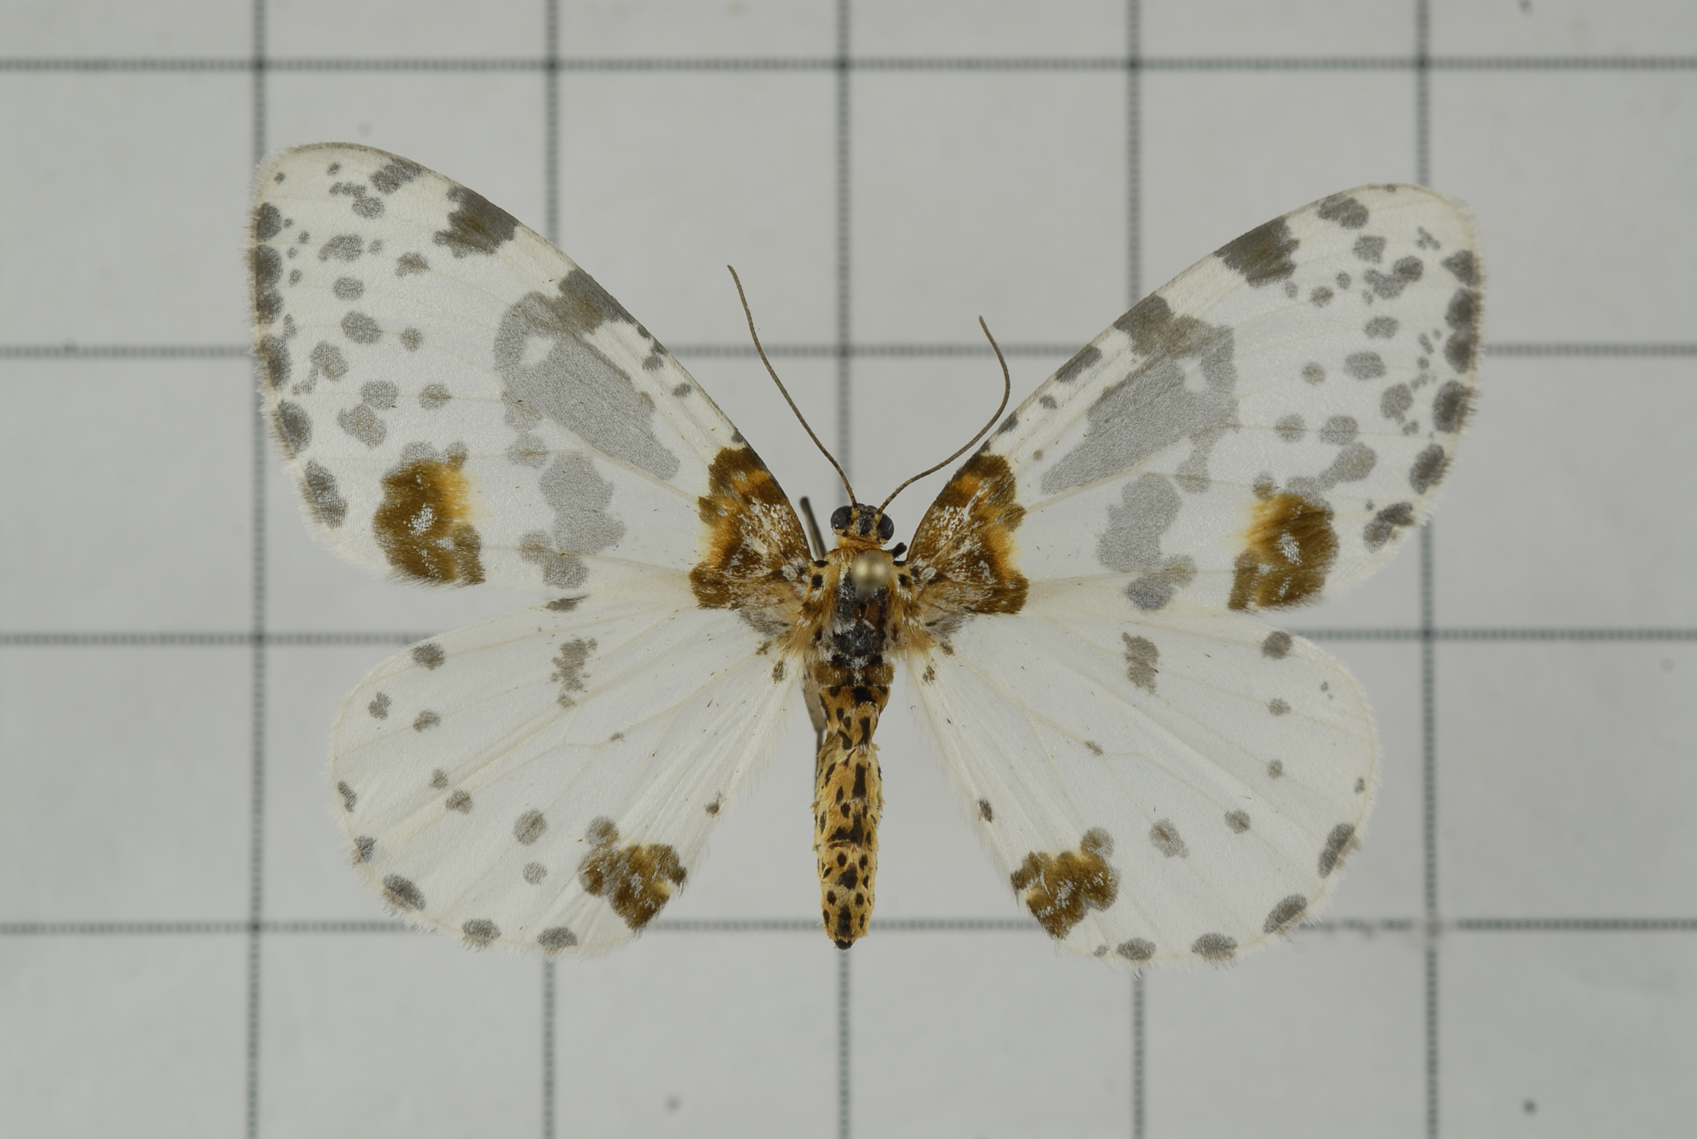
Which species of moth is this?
Abraxas adilluminata
